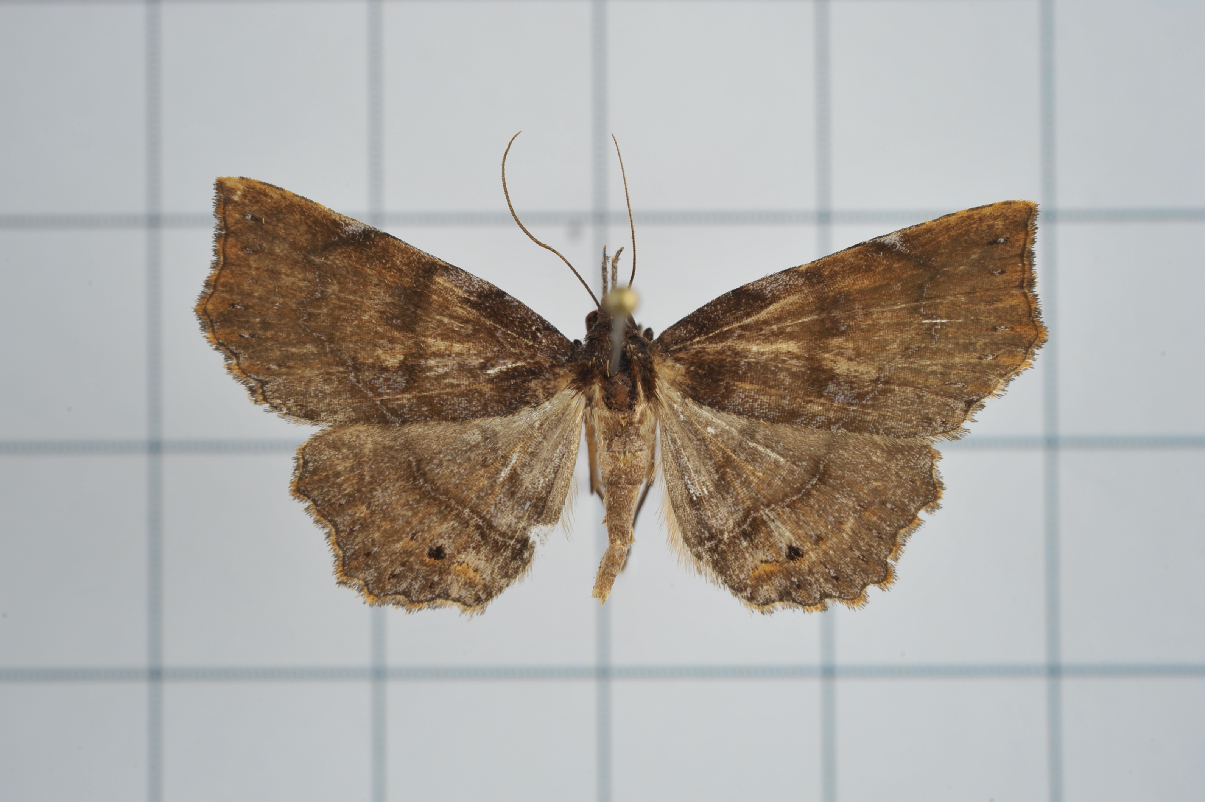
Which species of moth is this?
Eutrogia morosa
